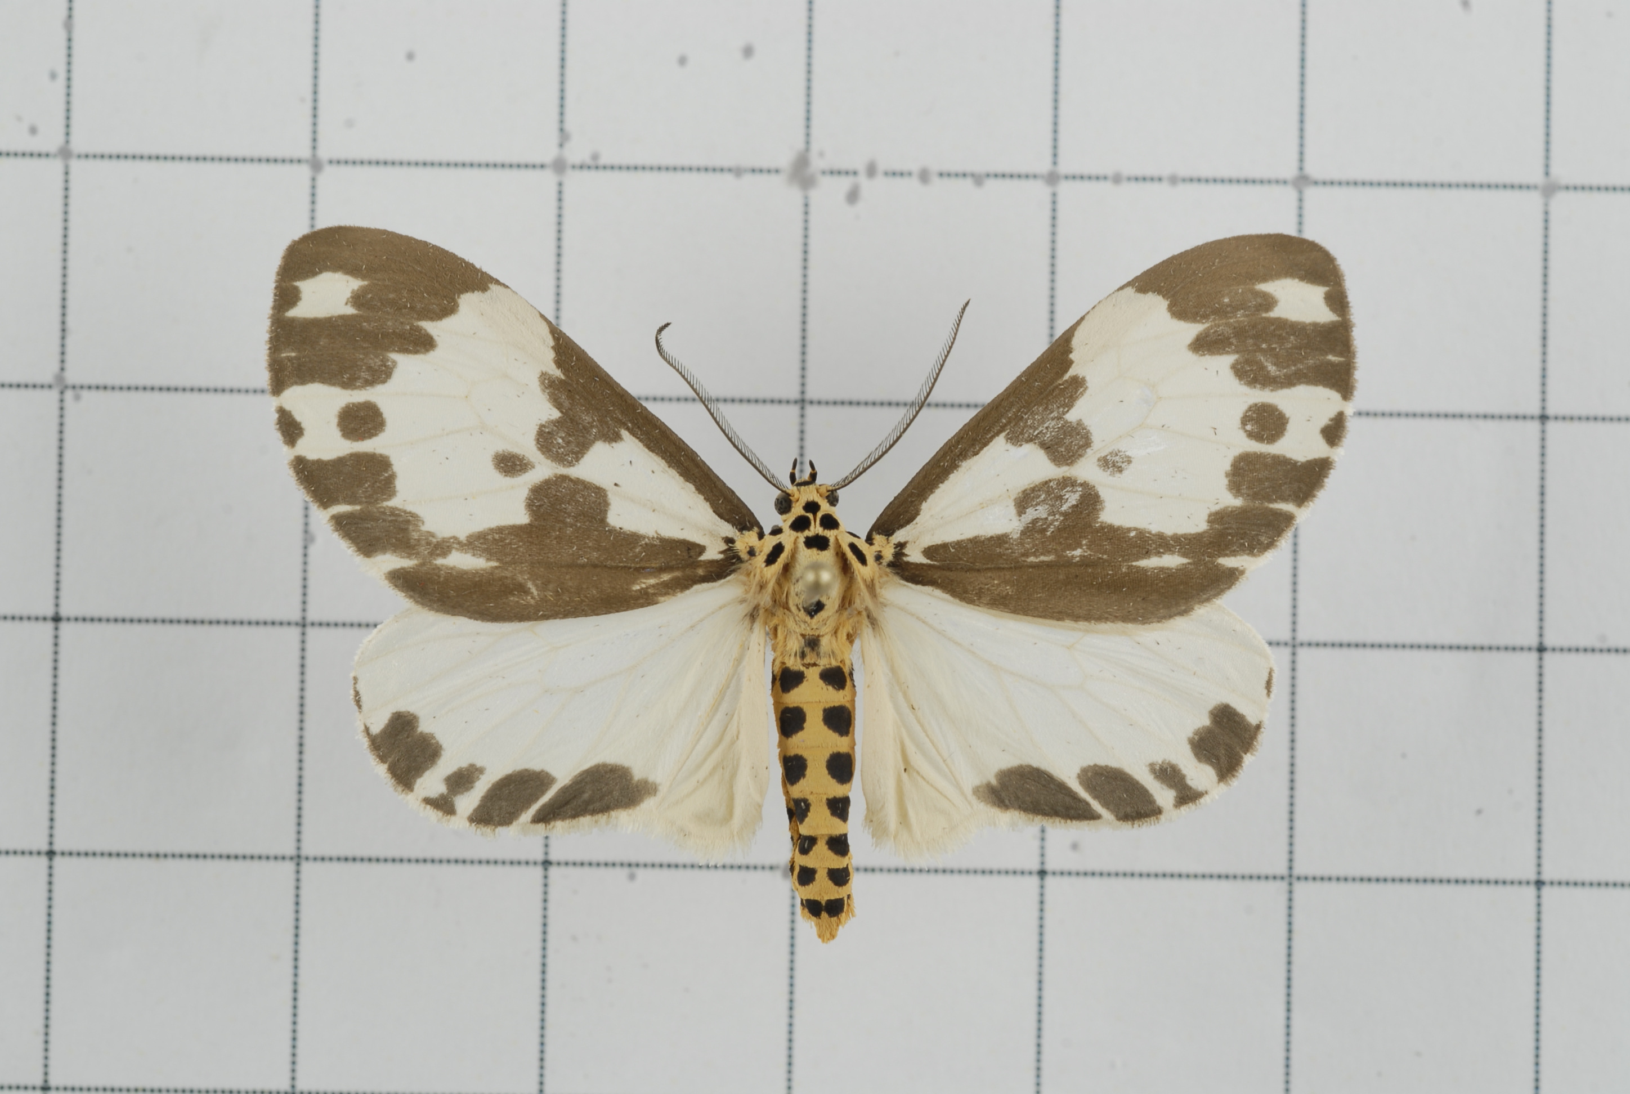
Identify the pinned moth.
Nyctemera carissima formosana
